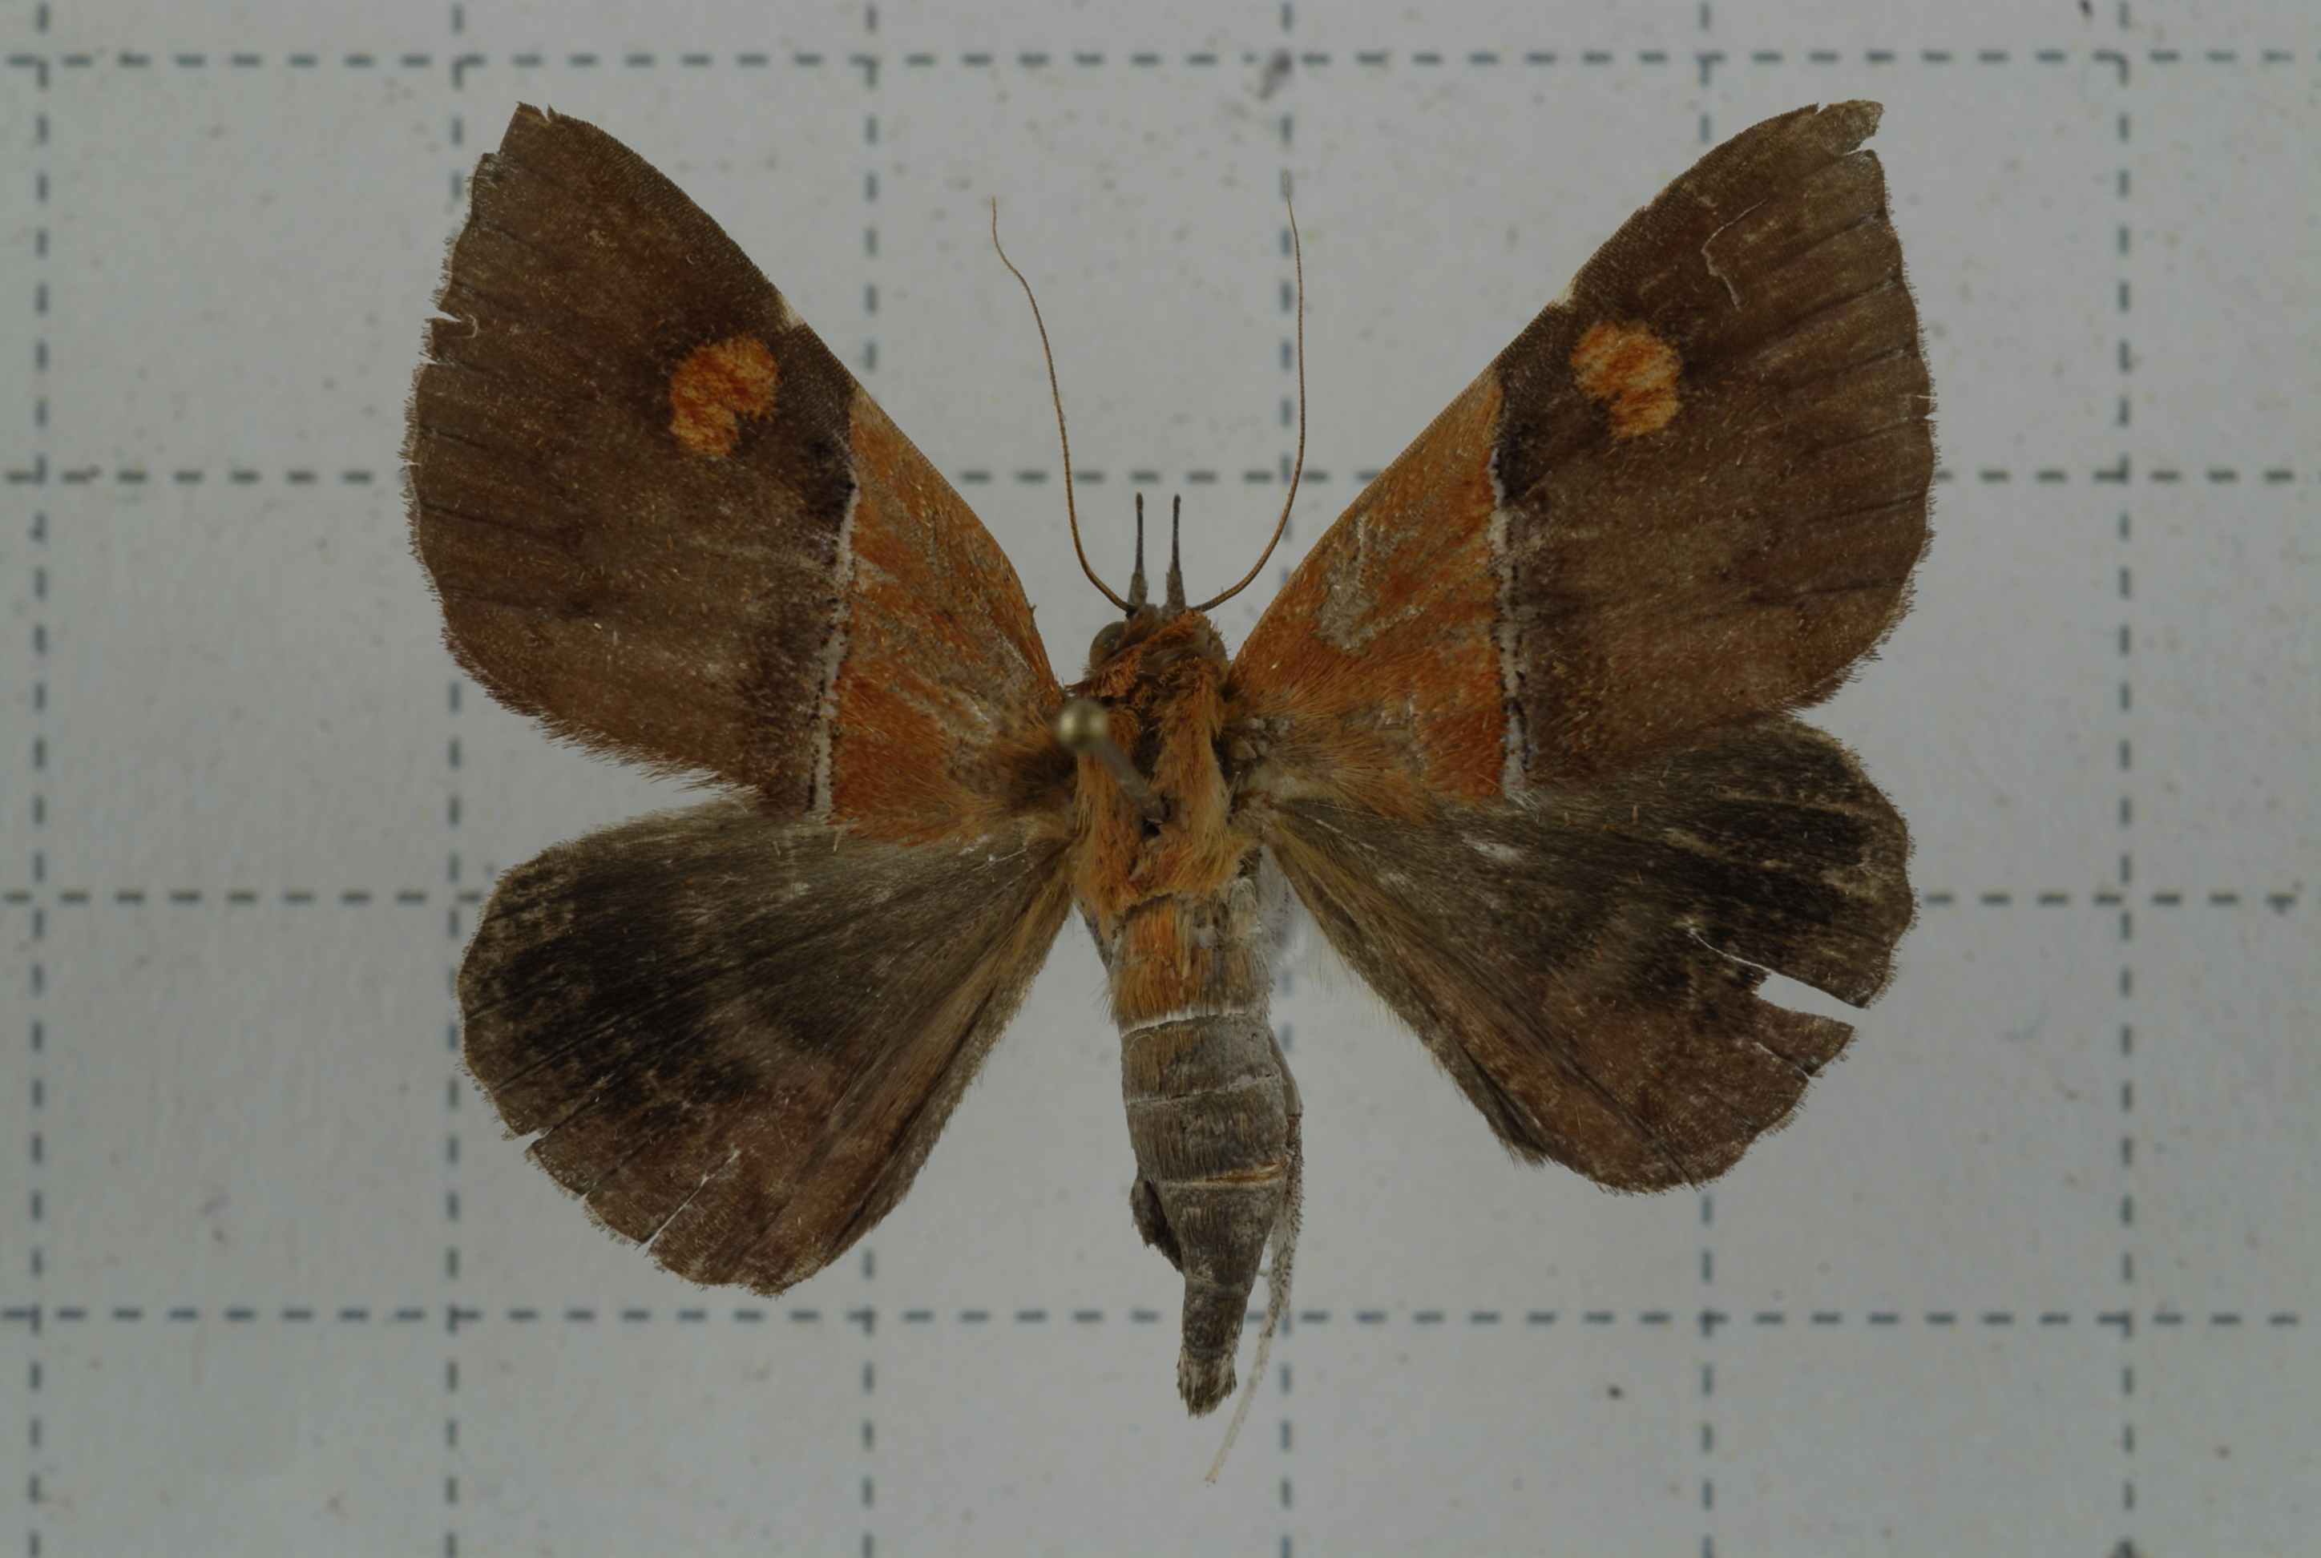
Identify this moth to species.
Sympis rufibasis
